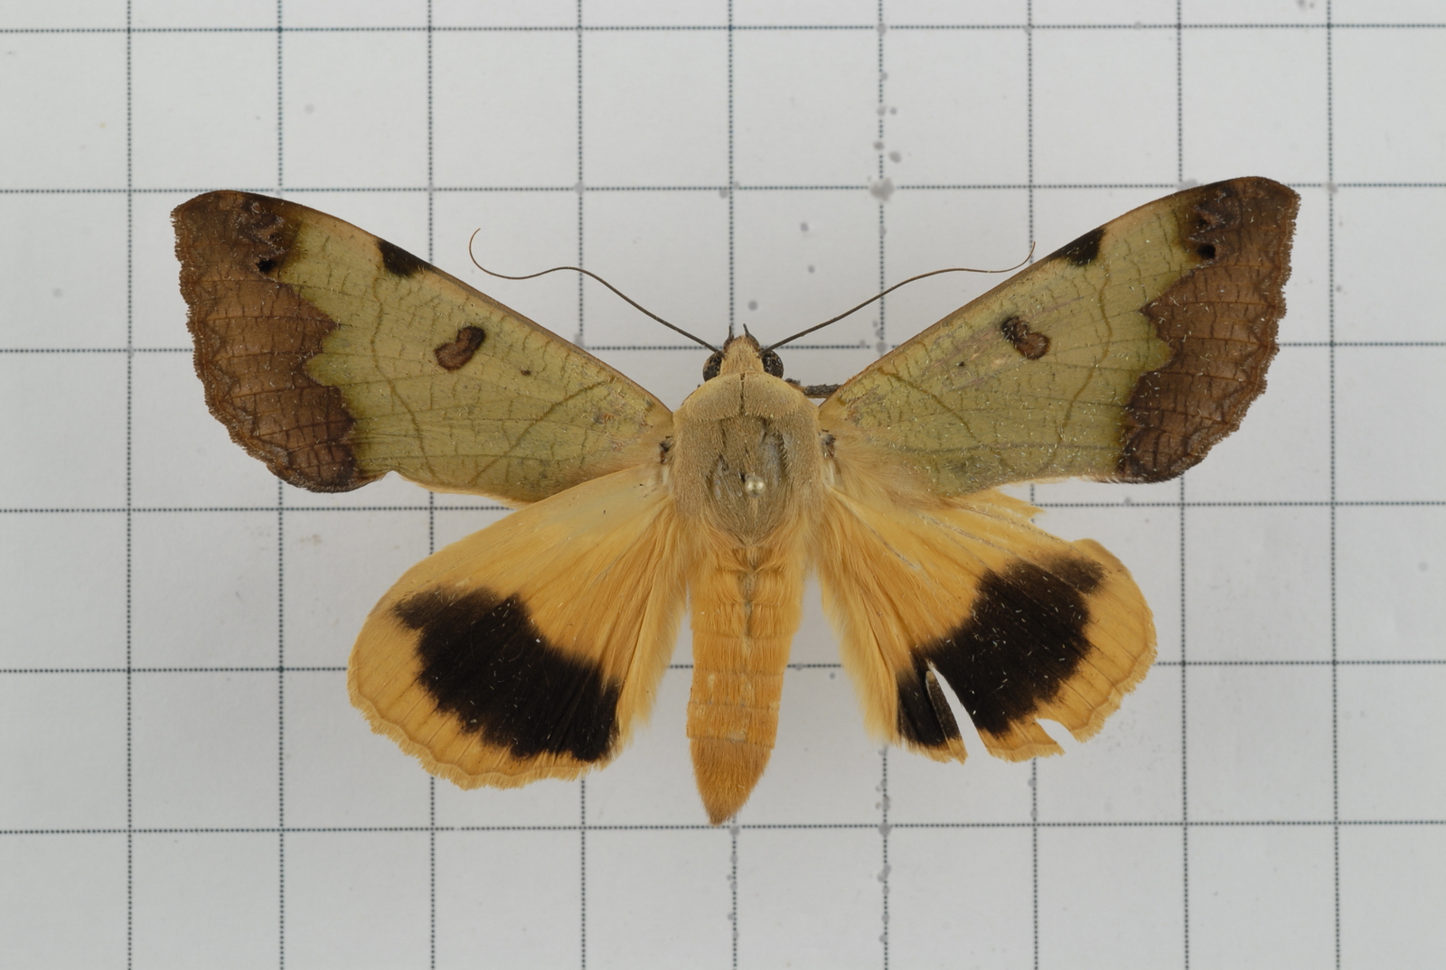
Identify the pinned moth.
Ophiusa tirhaca
